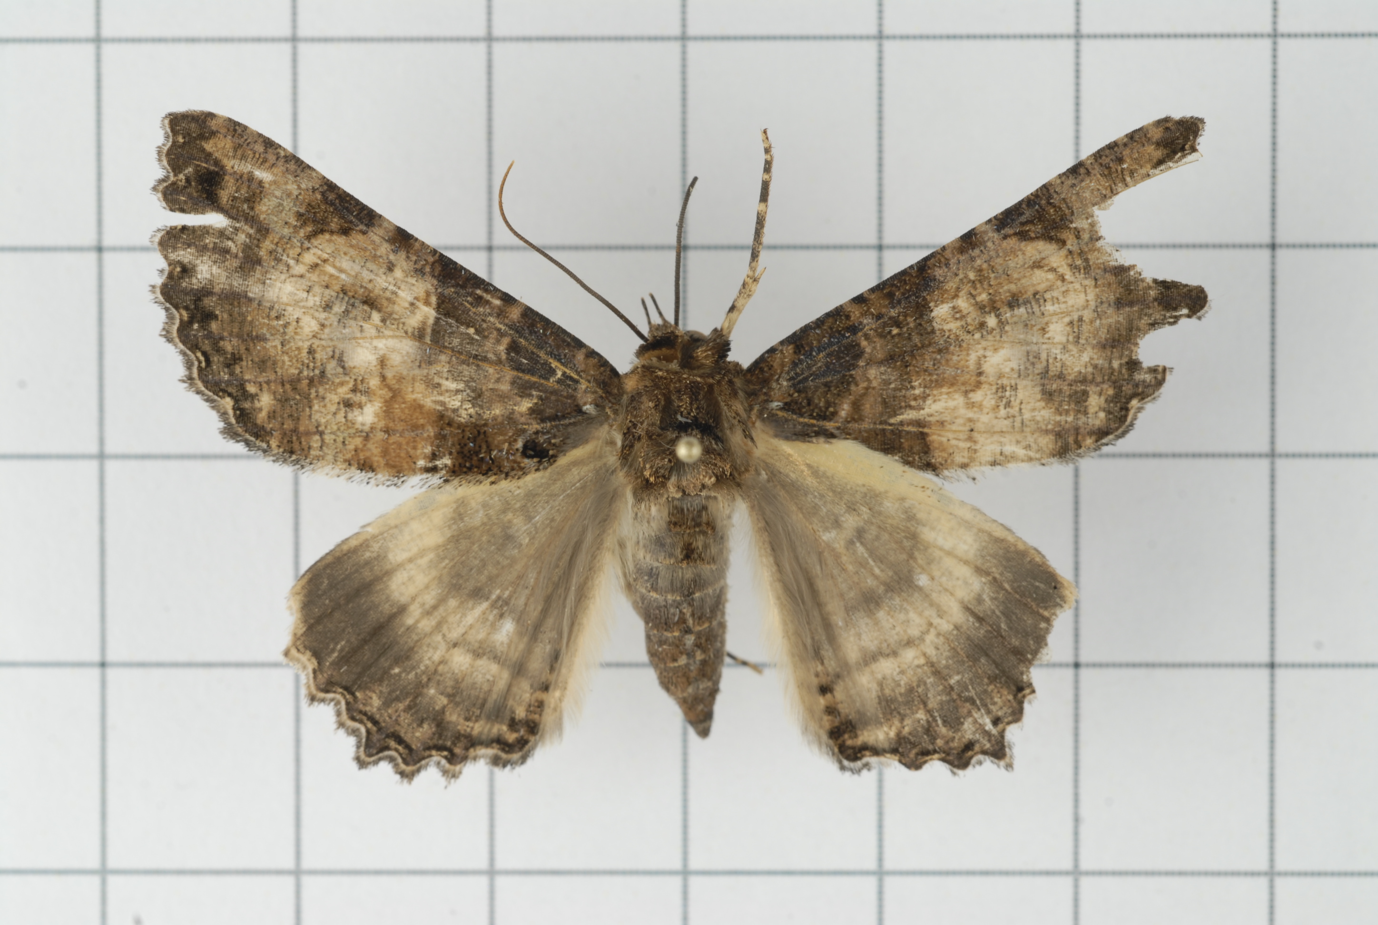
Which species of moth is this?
Daddala lucilla
